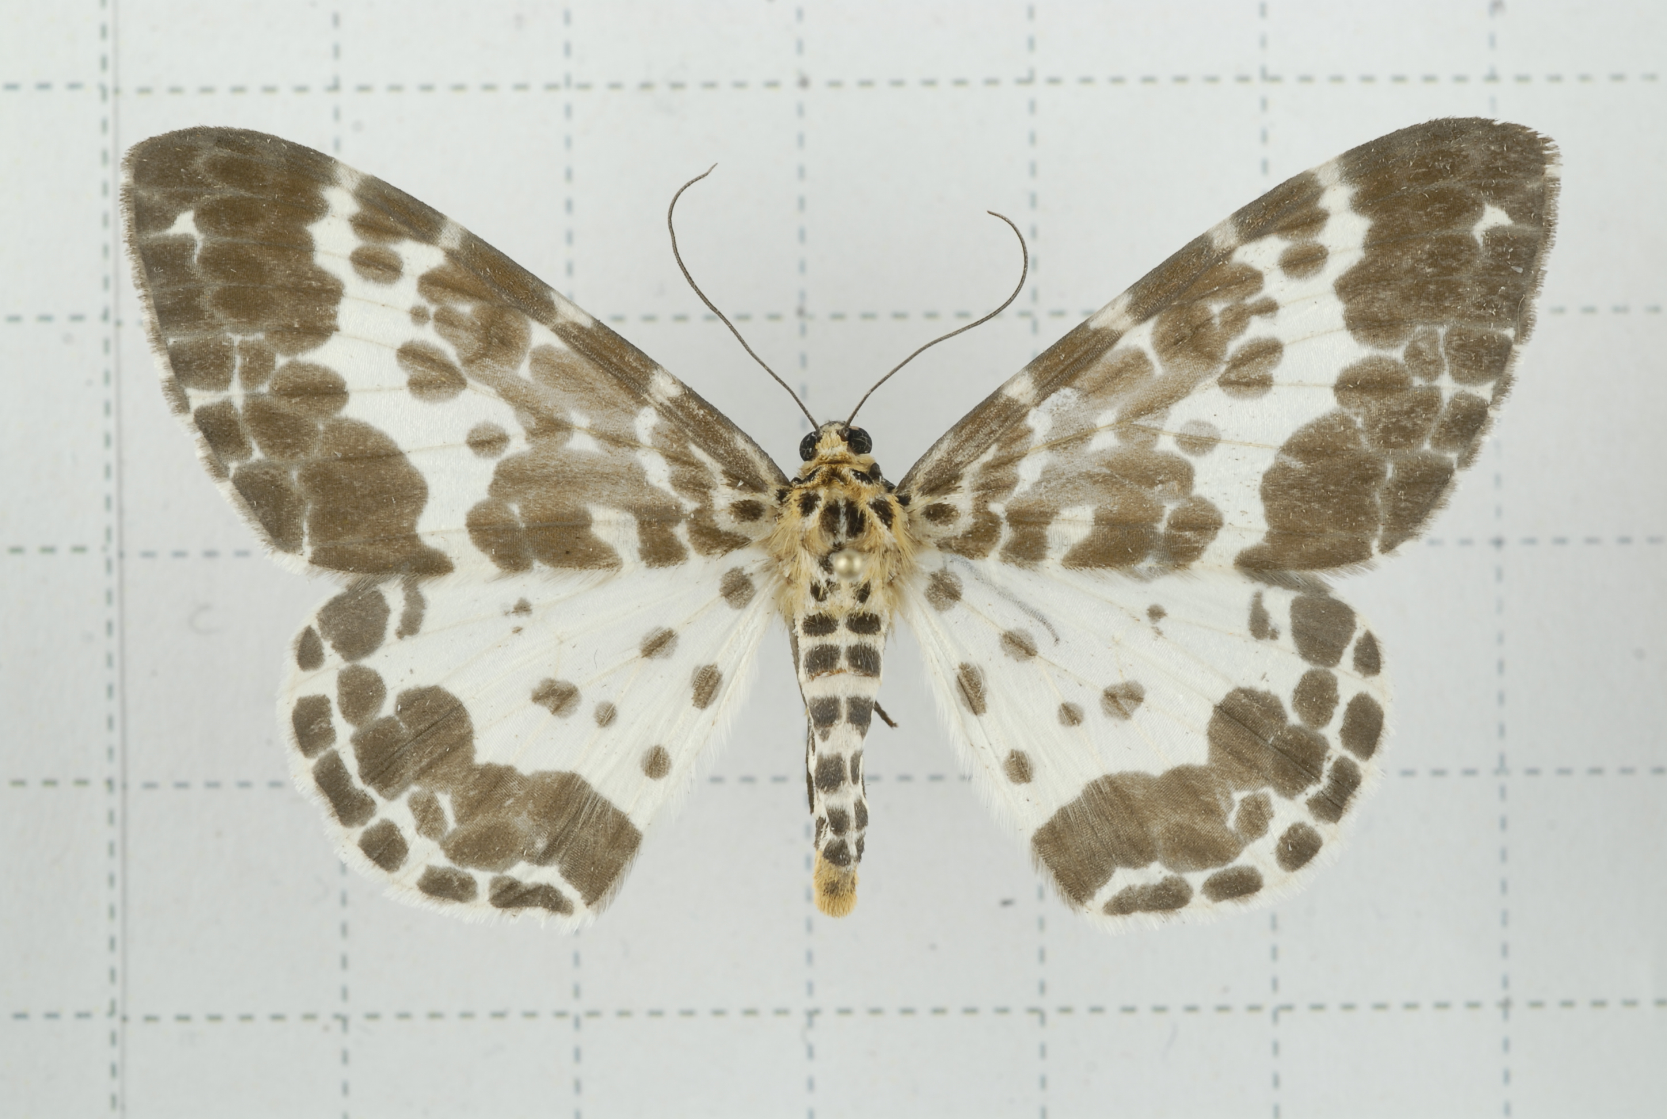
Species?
Pogonopygia pavida pavida
